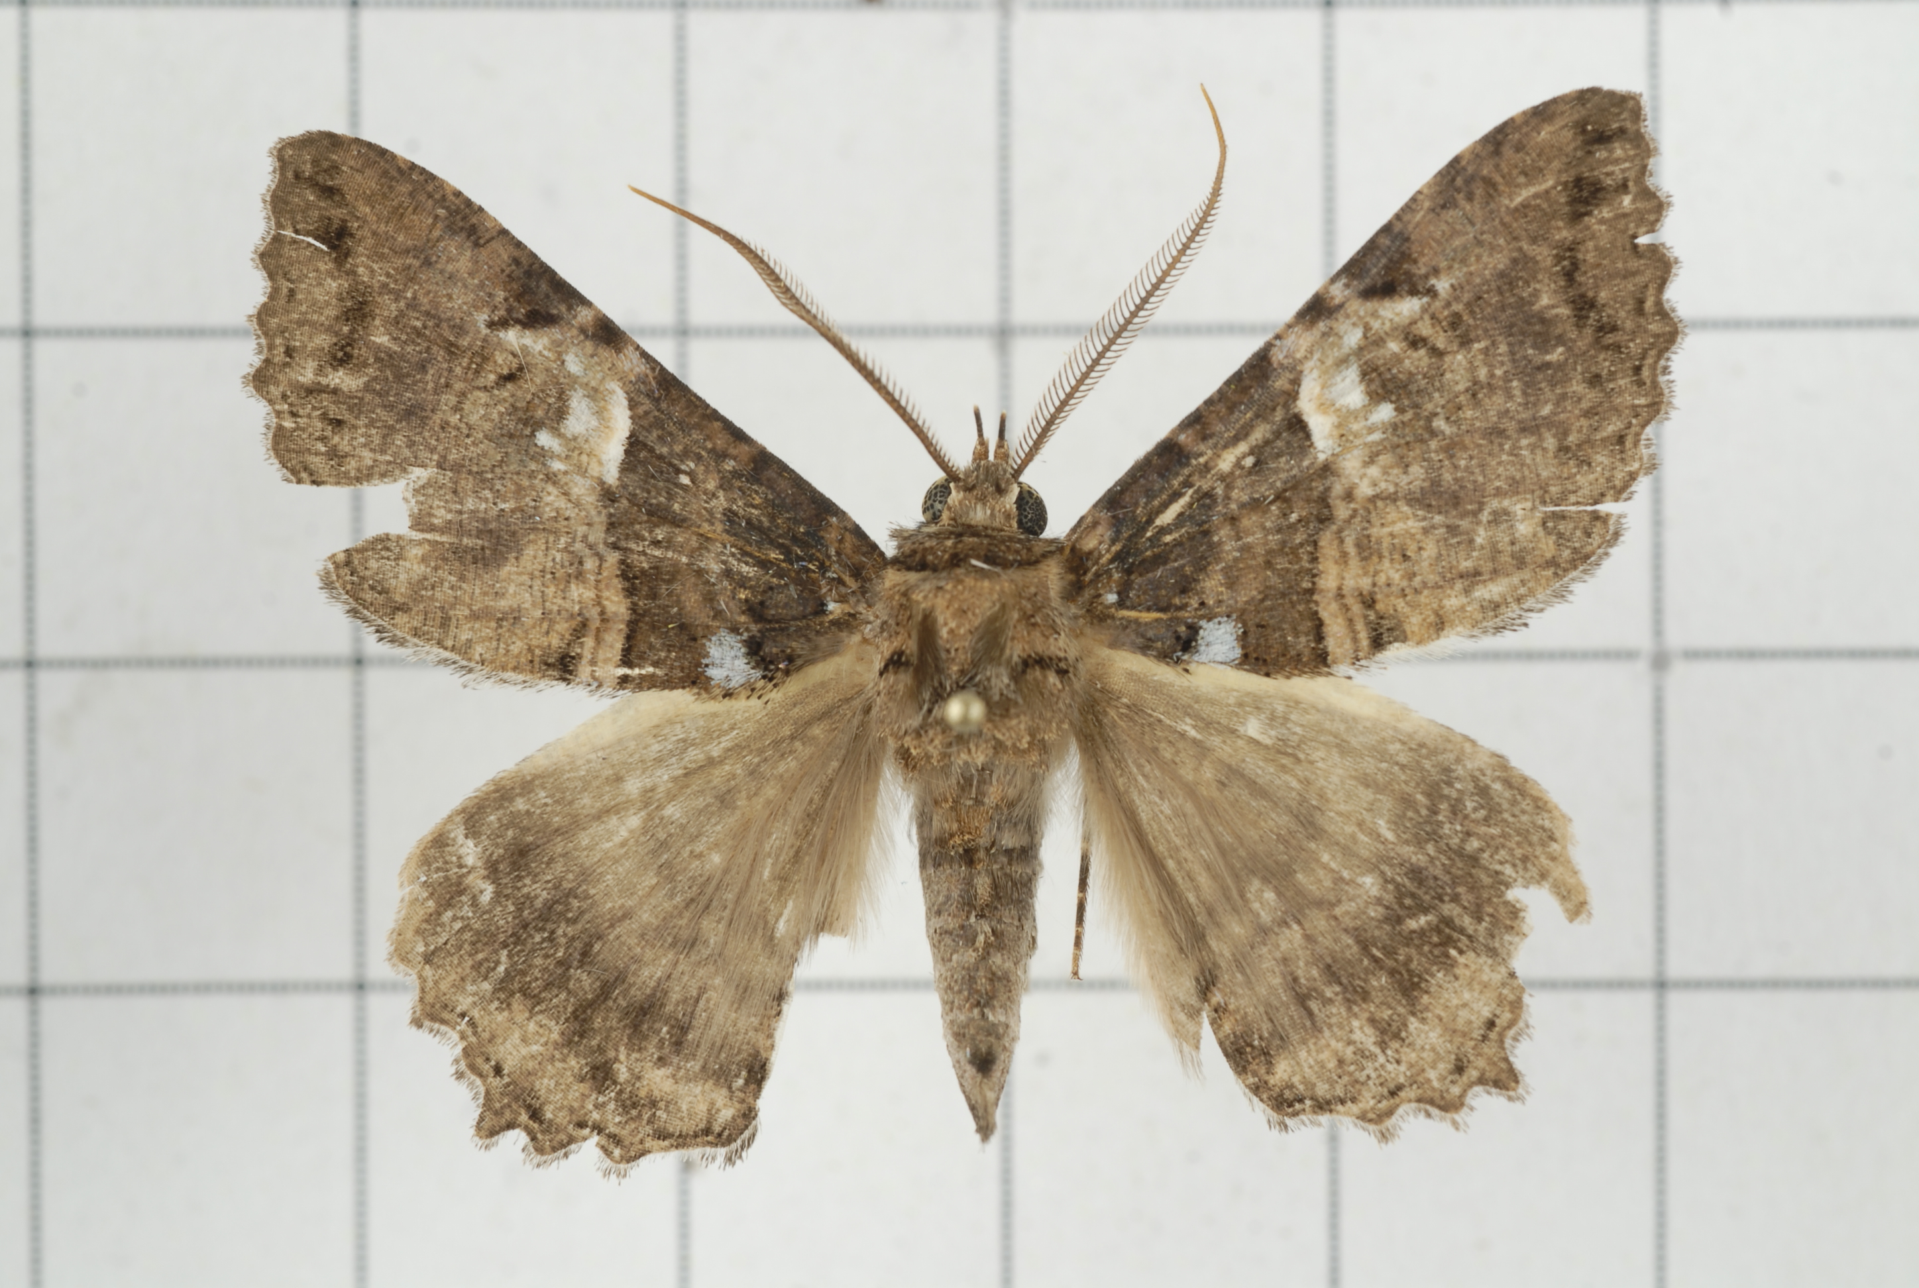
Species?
Daddala lucilla
